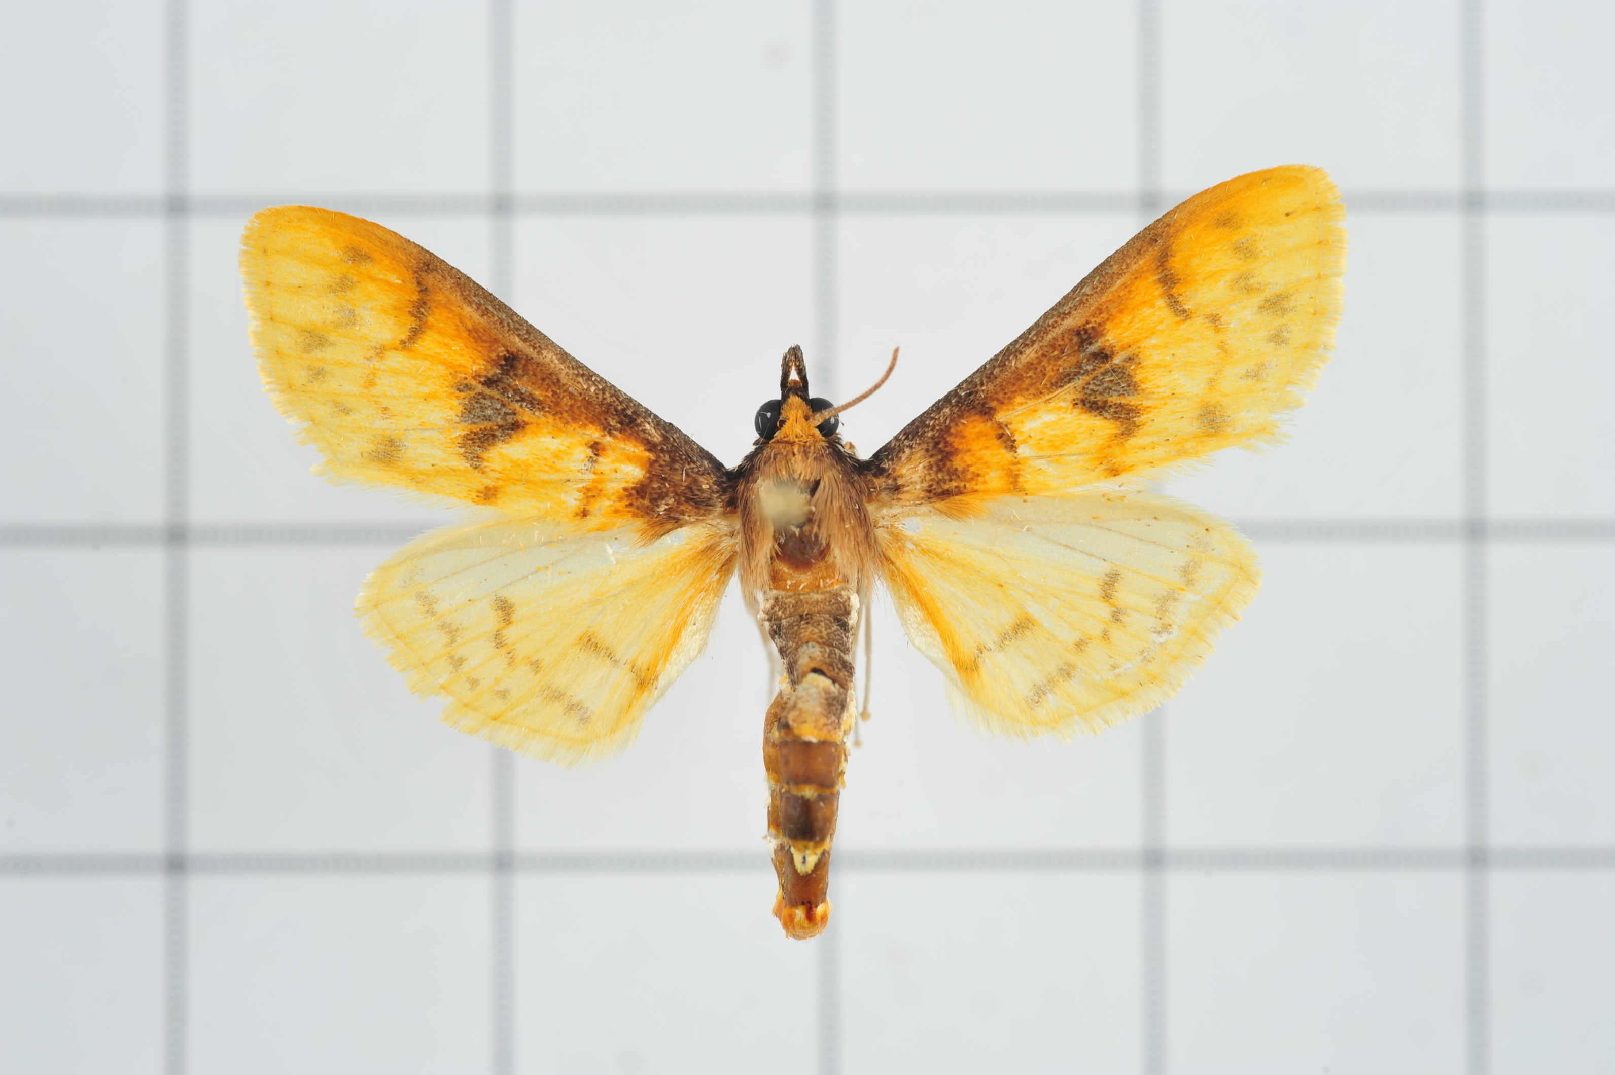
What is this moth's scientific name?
Polygrammodes sabelialis
